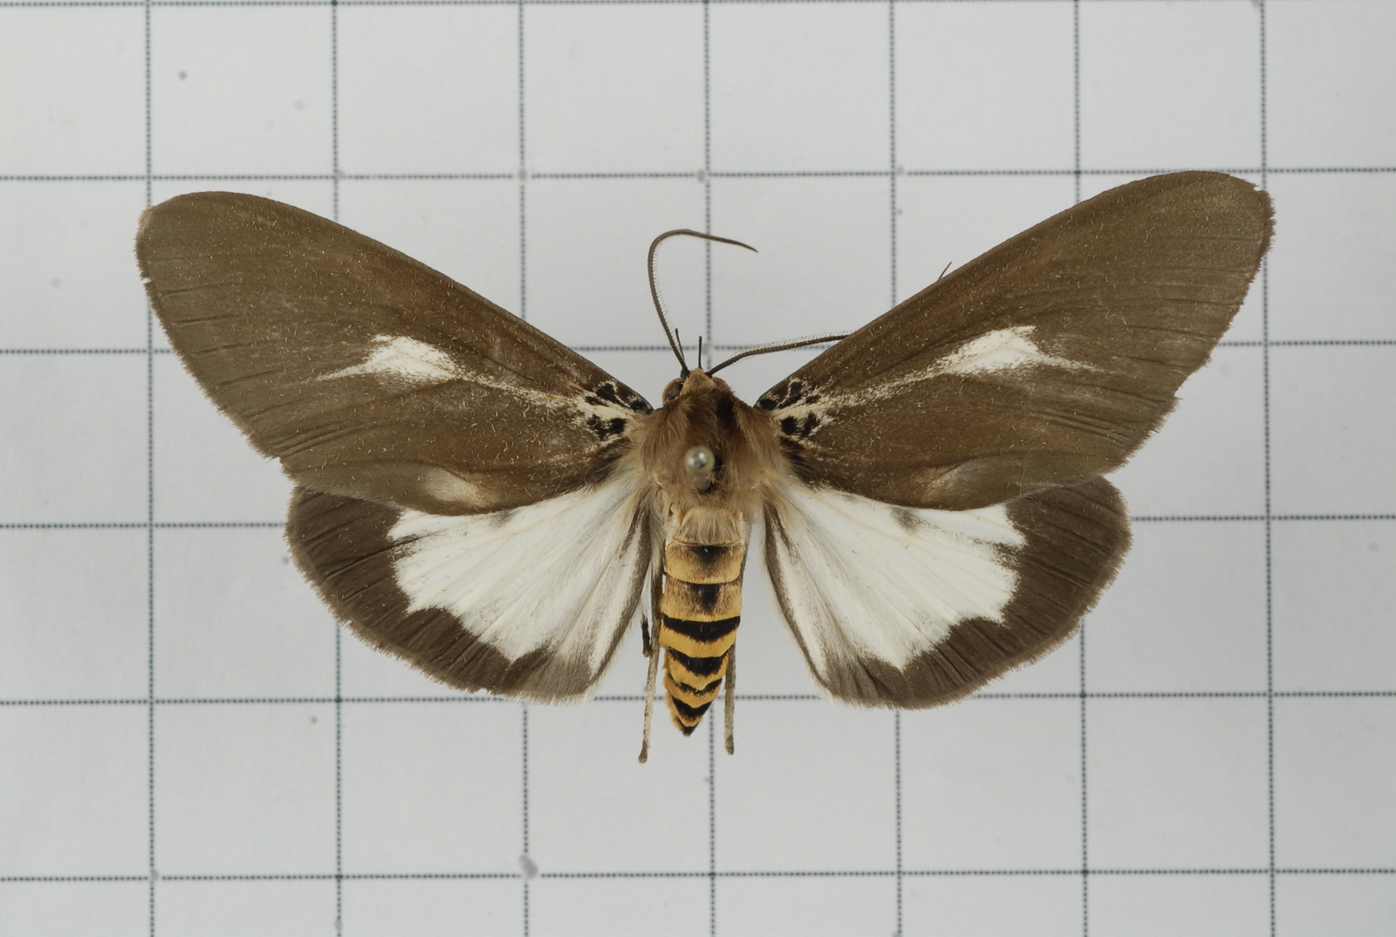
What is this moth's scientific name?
Asota heliconia zebrina
